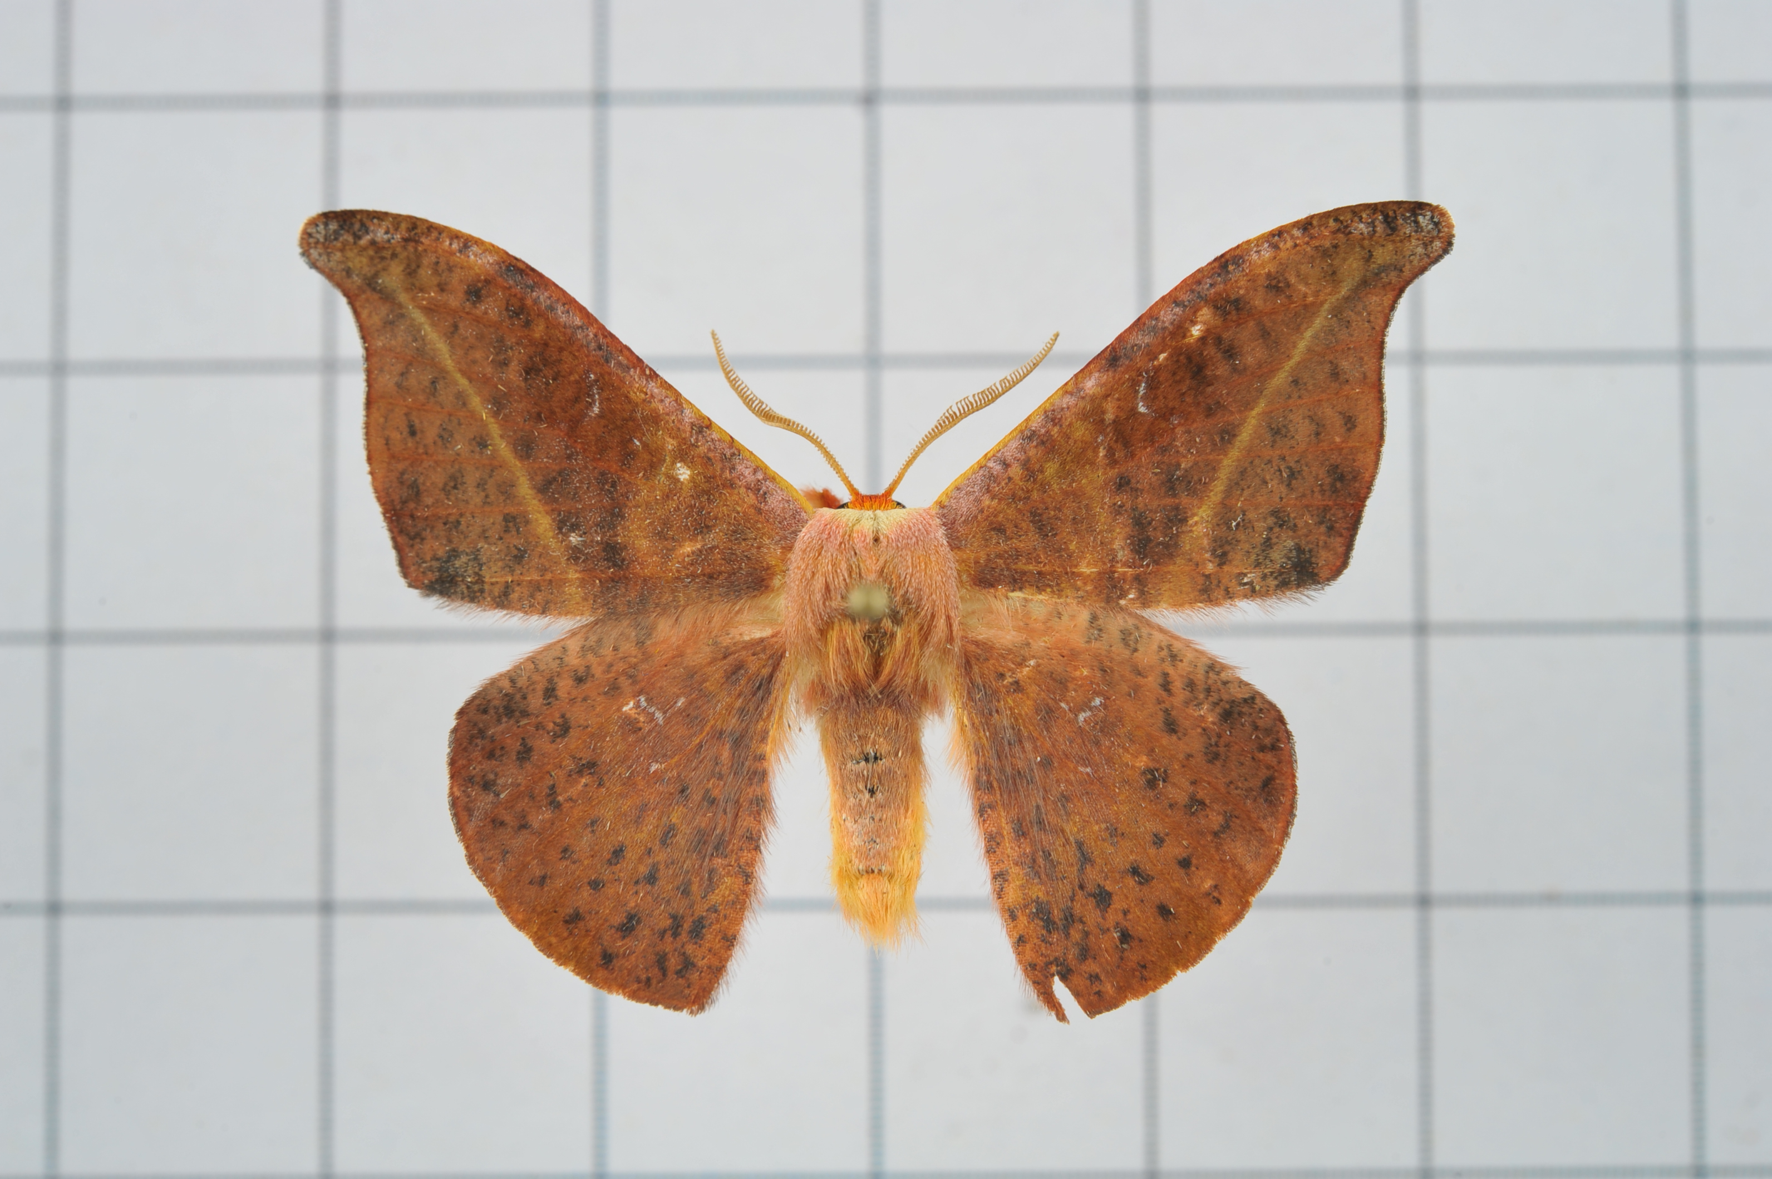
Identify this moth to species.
Oreta extensa
